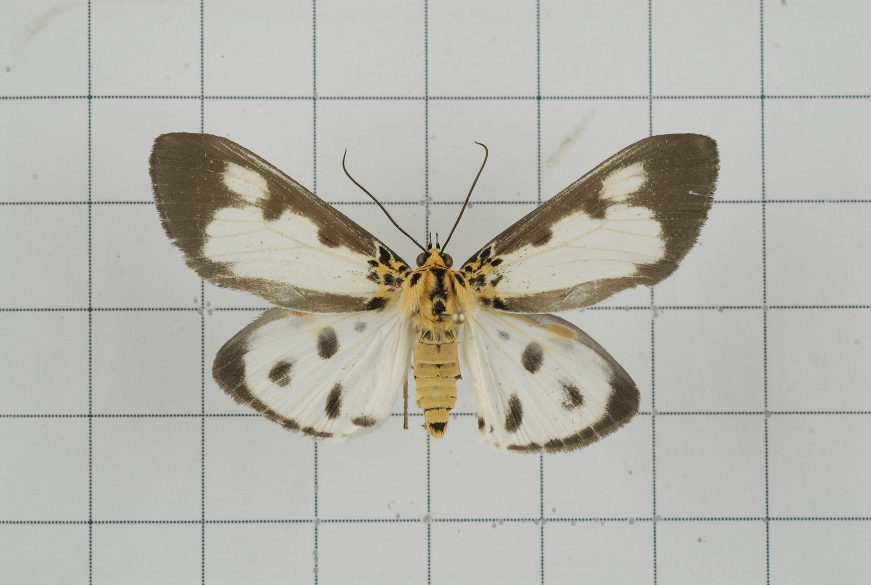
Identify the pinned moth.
Asota plana lacteata
